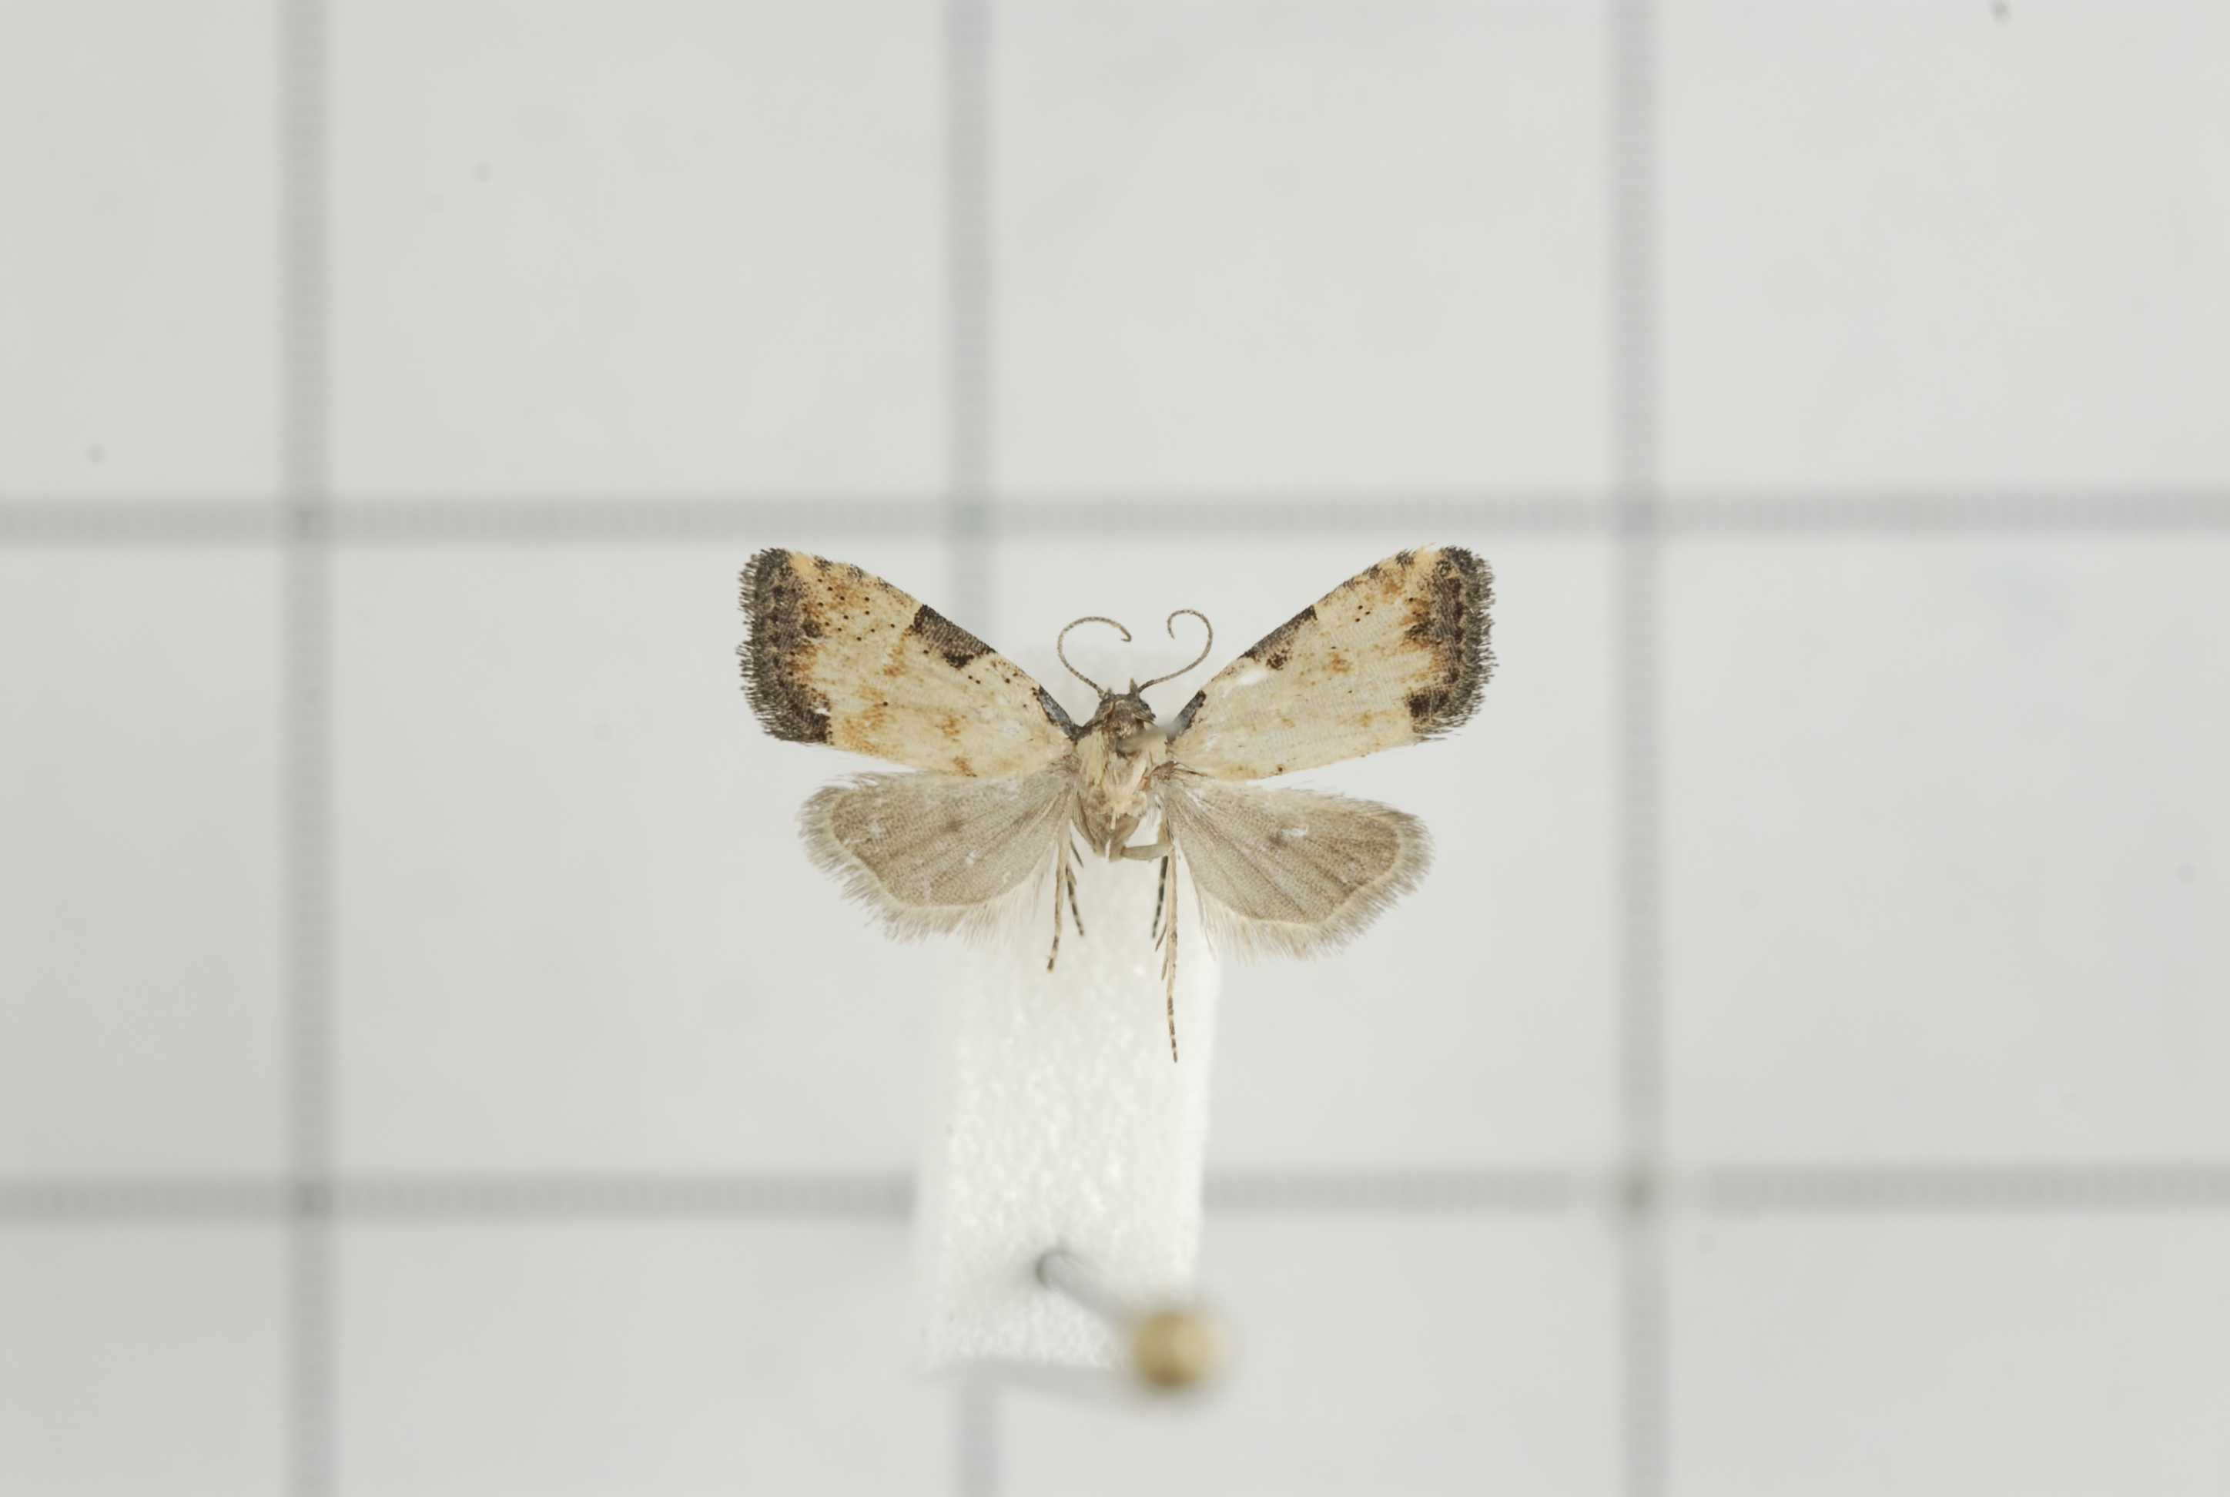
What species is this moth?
Parens paraocci
